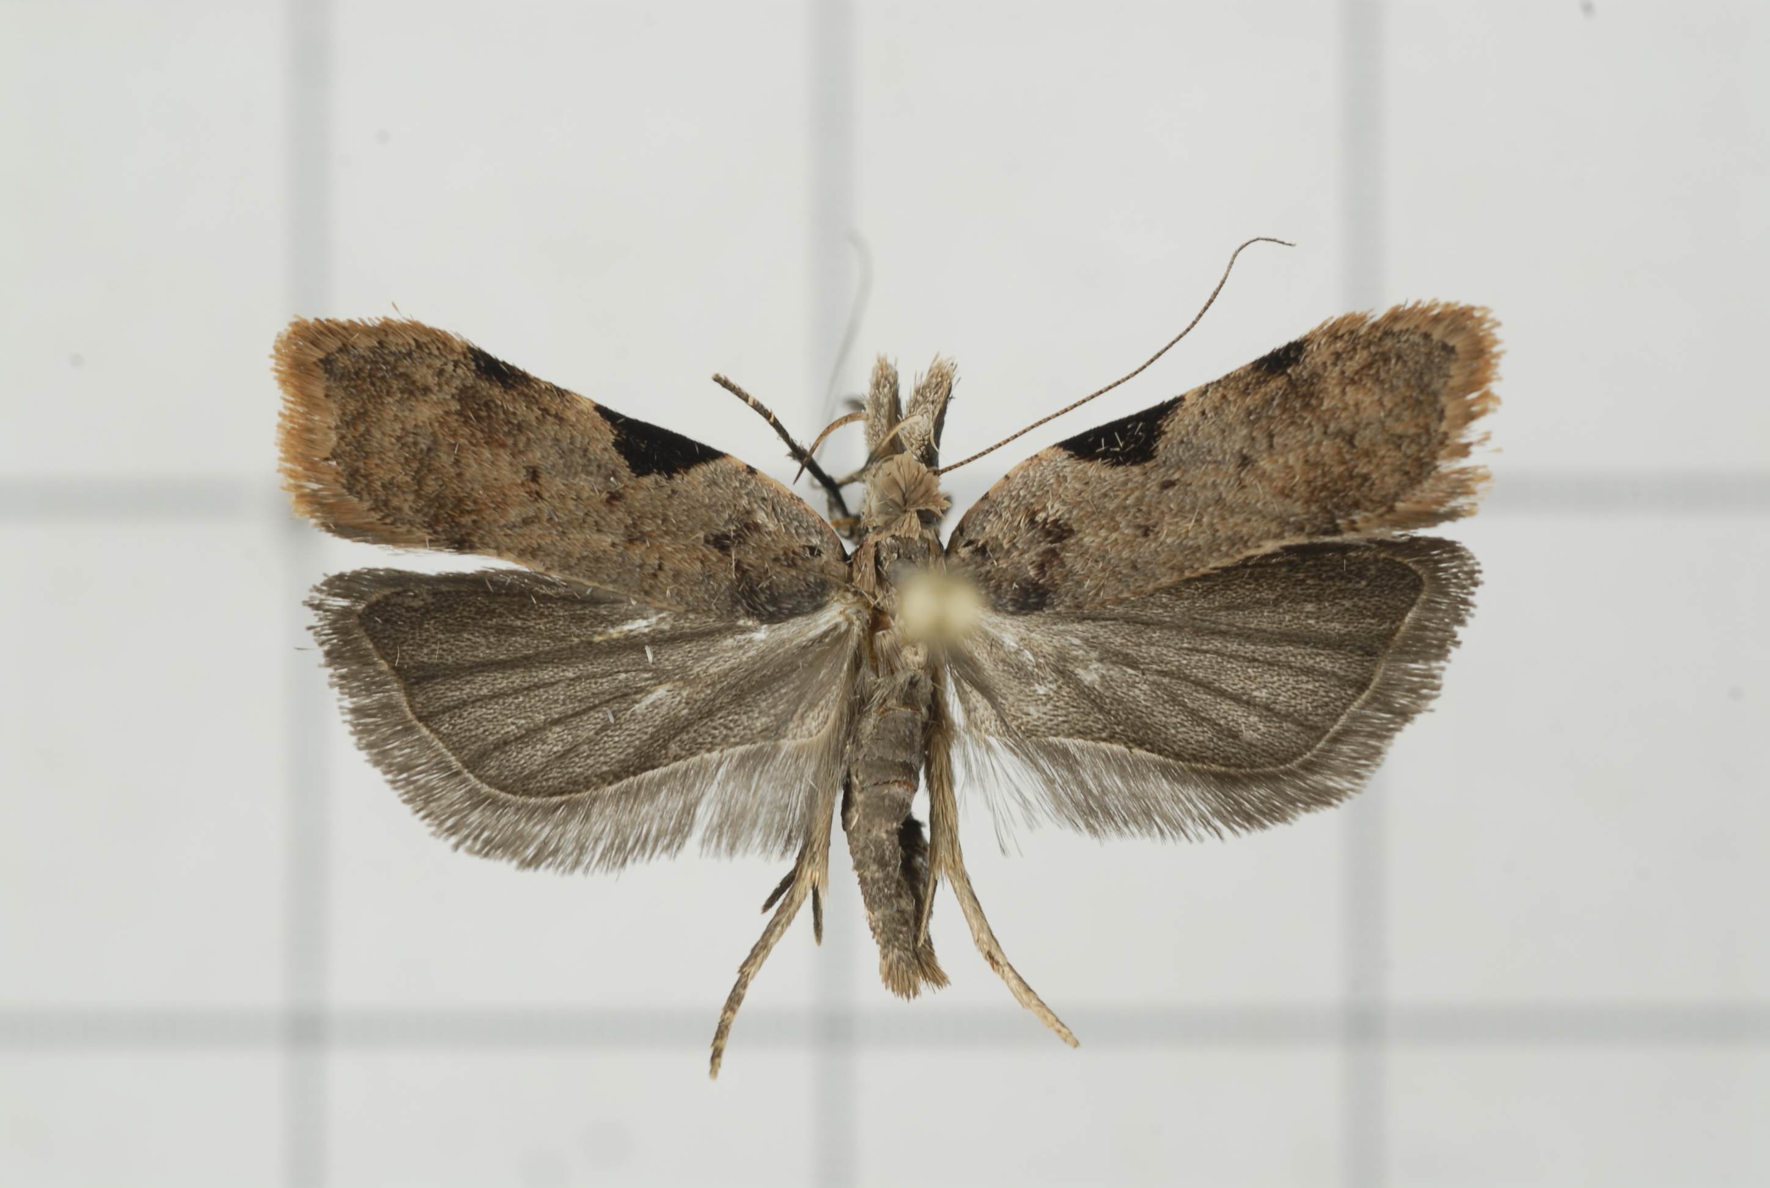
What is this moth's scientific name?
Dichomeris trilobella
